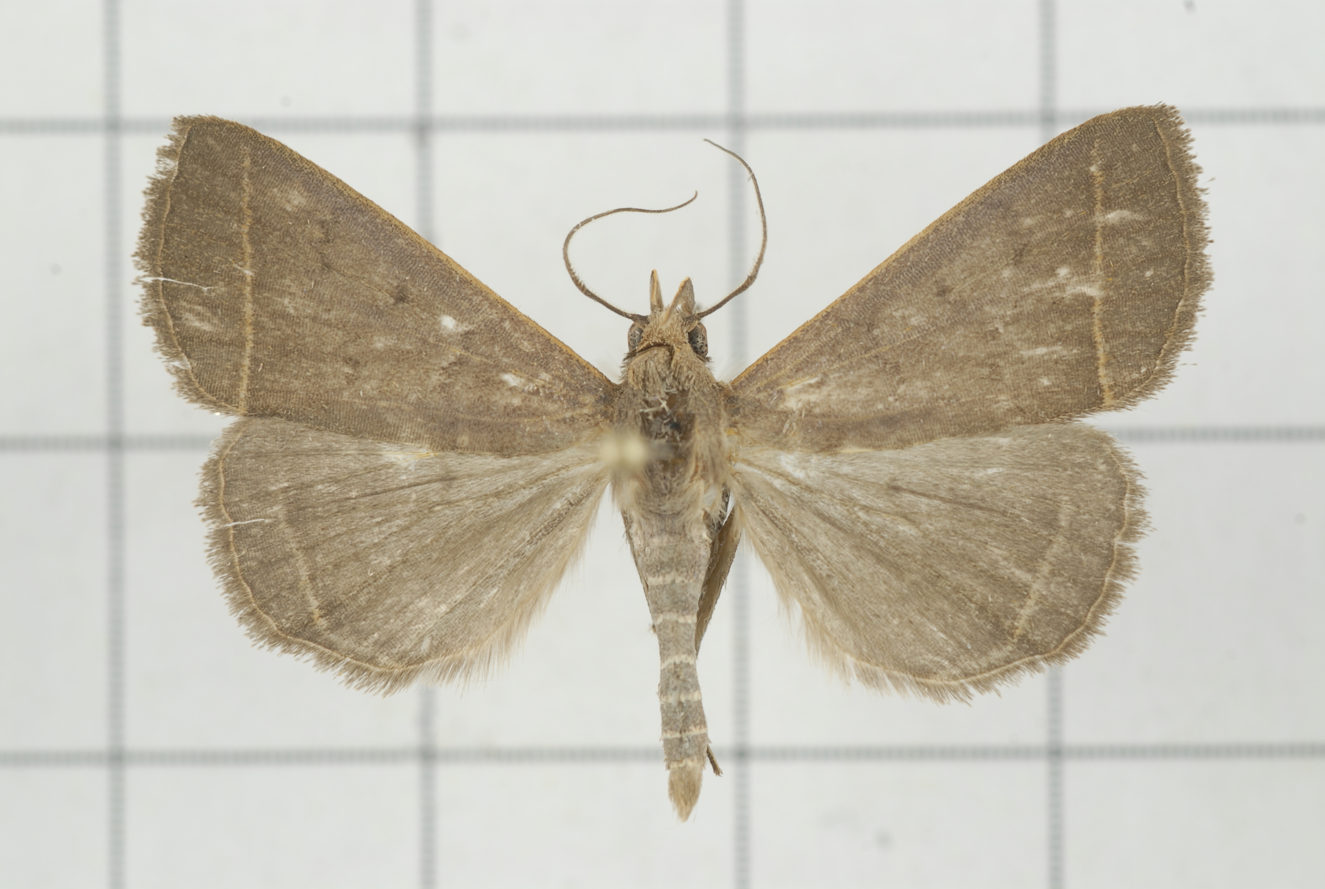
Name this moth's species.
Simplicia cornicalis
